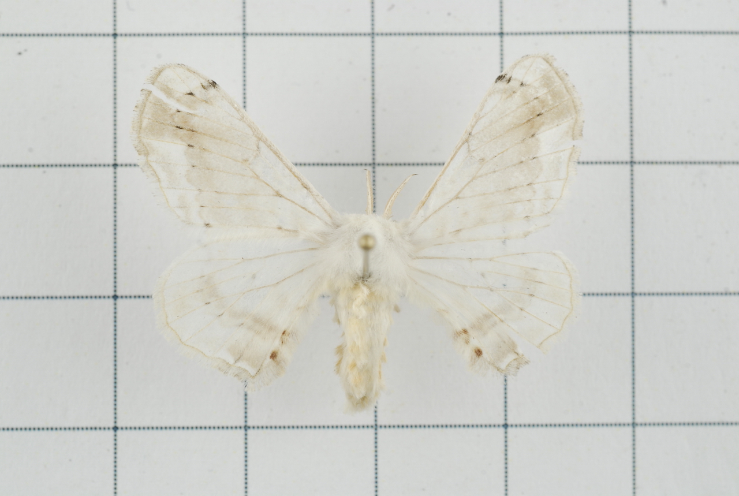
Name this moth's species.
Ernolatia moorei
